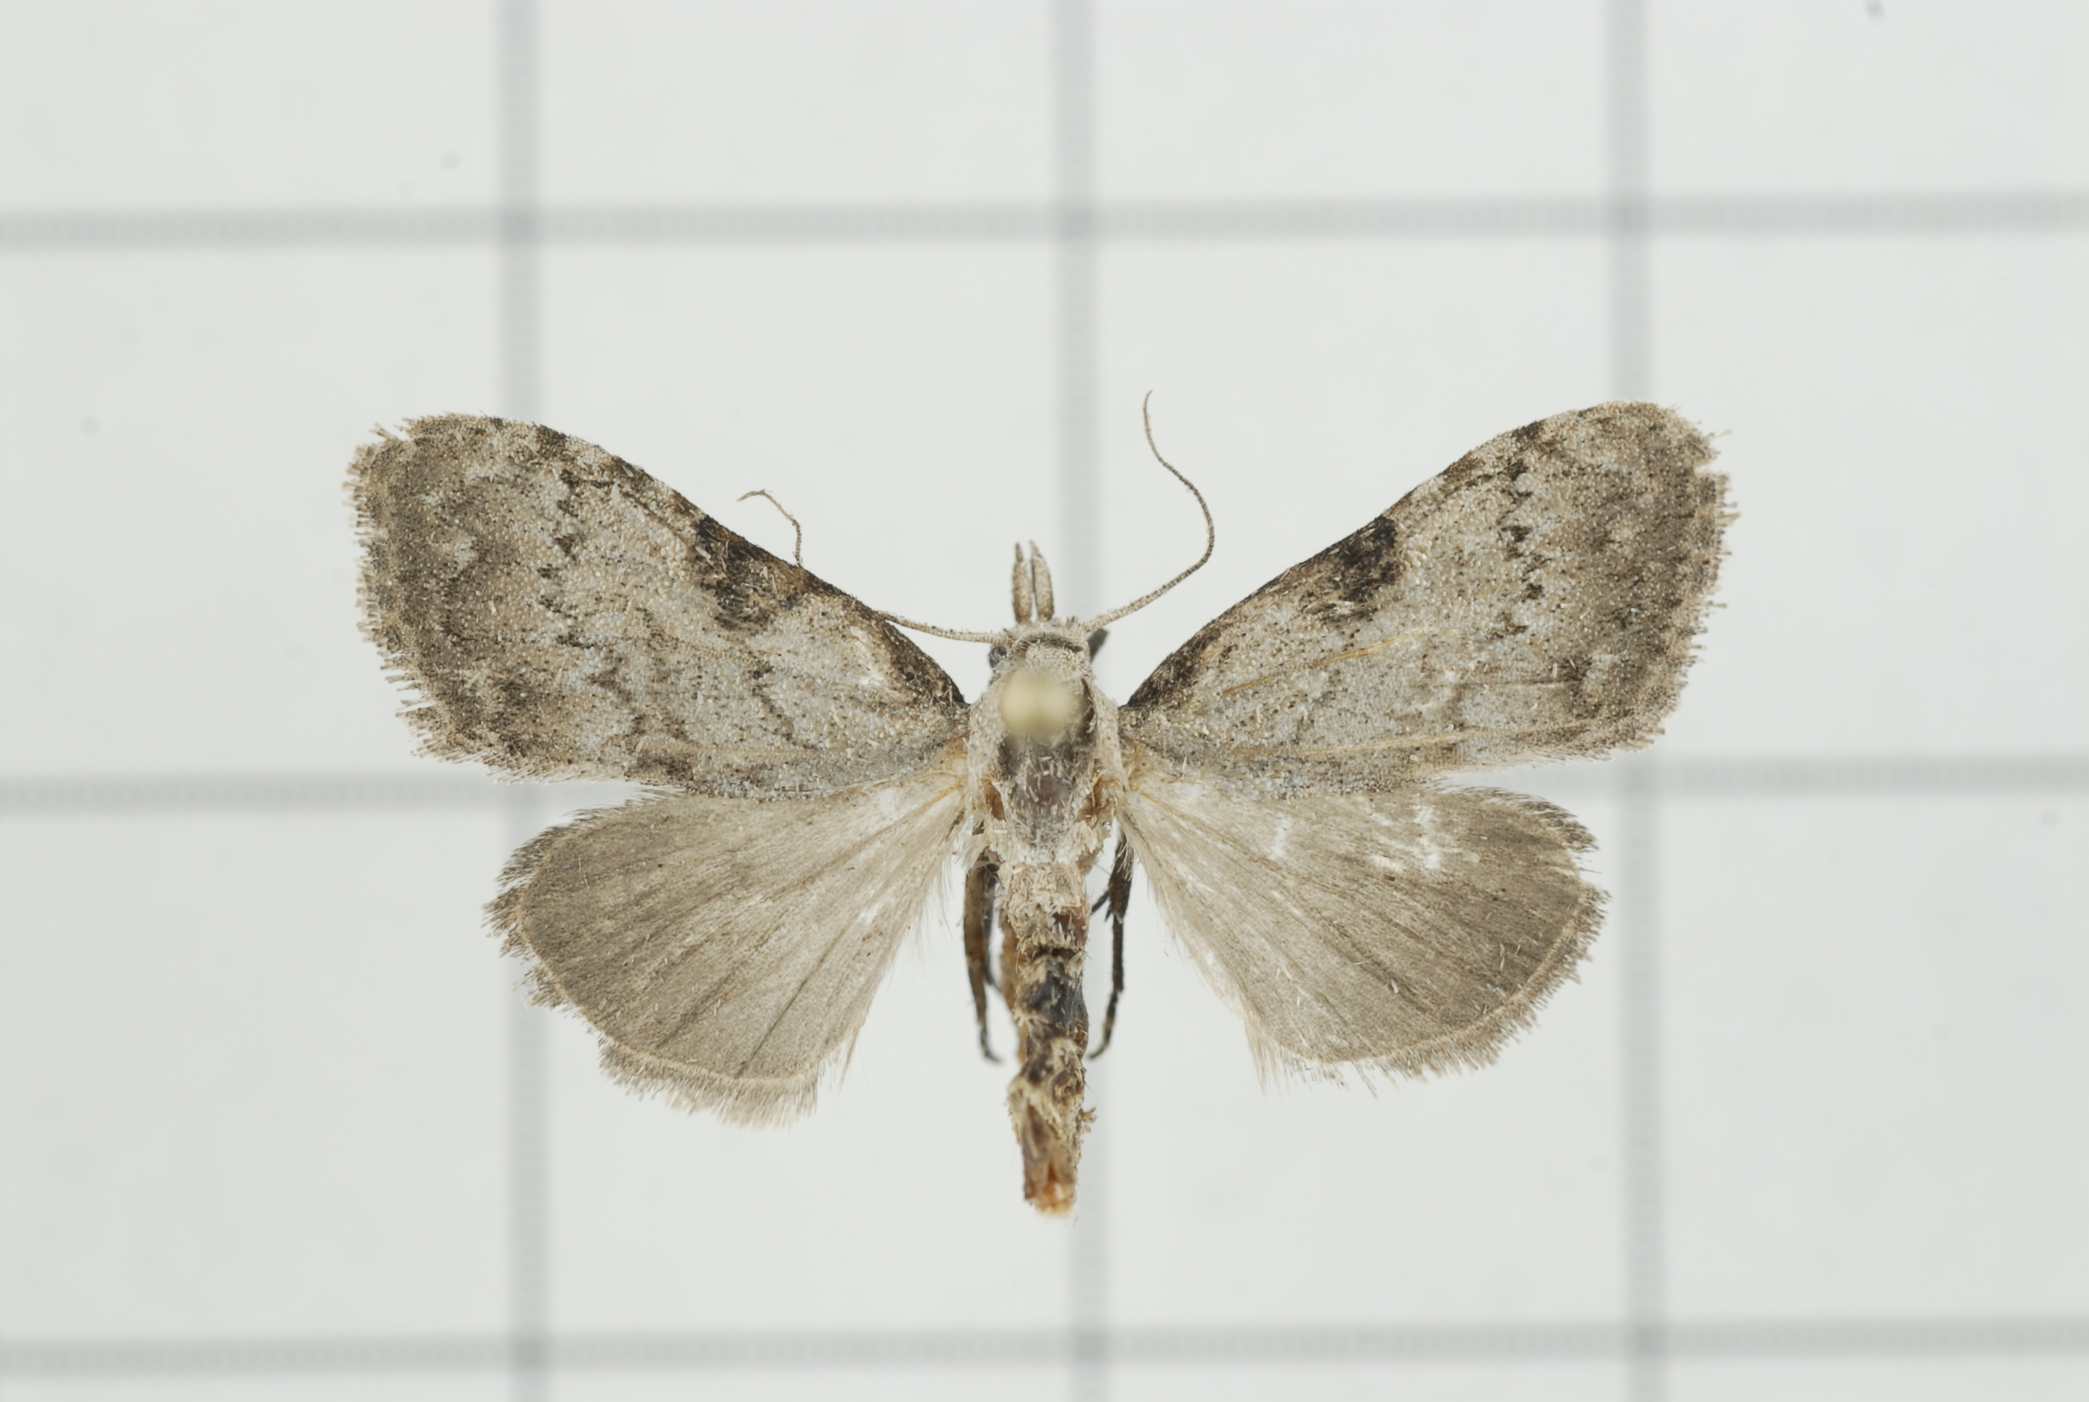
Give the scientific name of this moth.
Meganola major takasago
